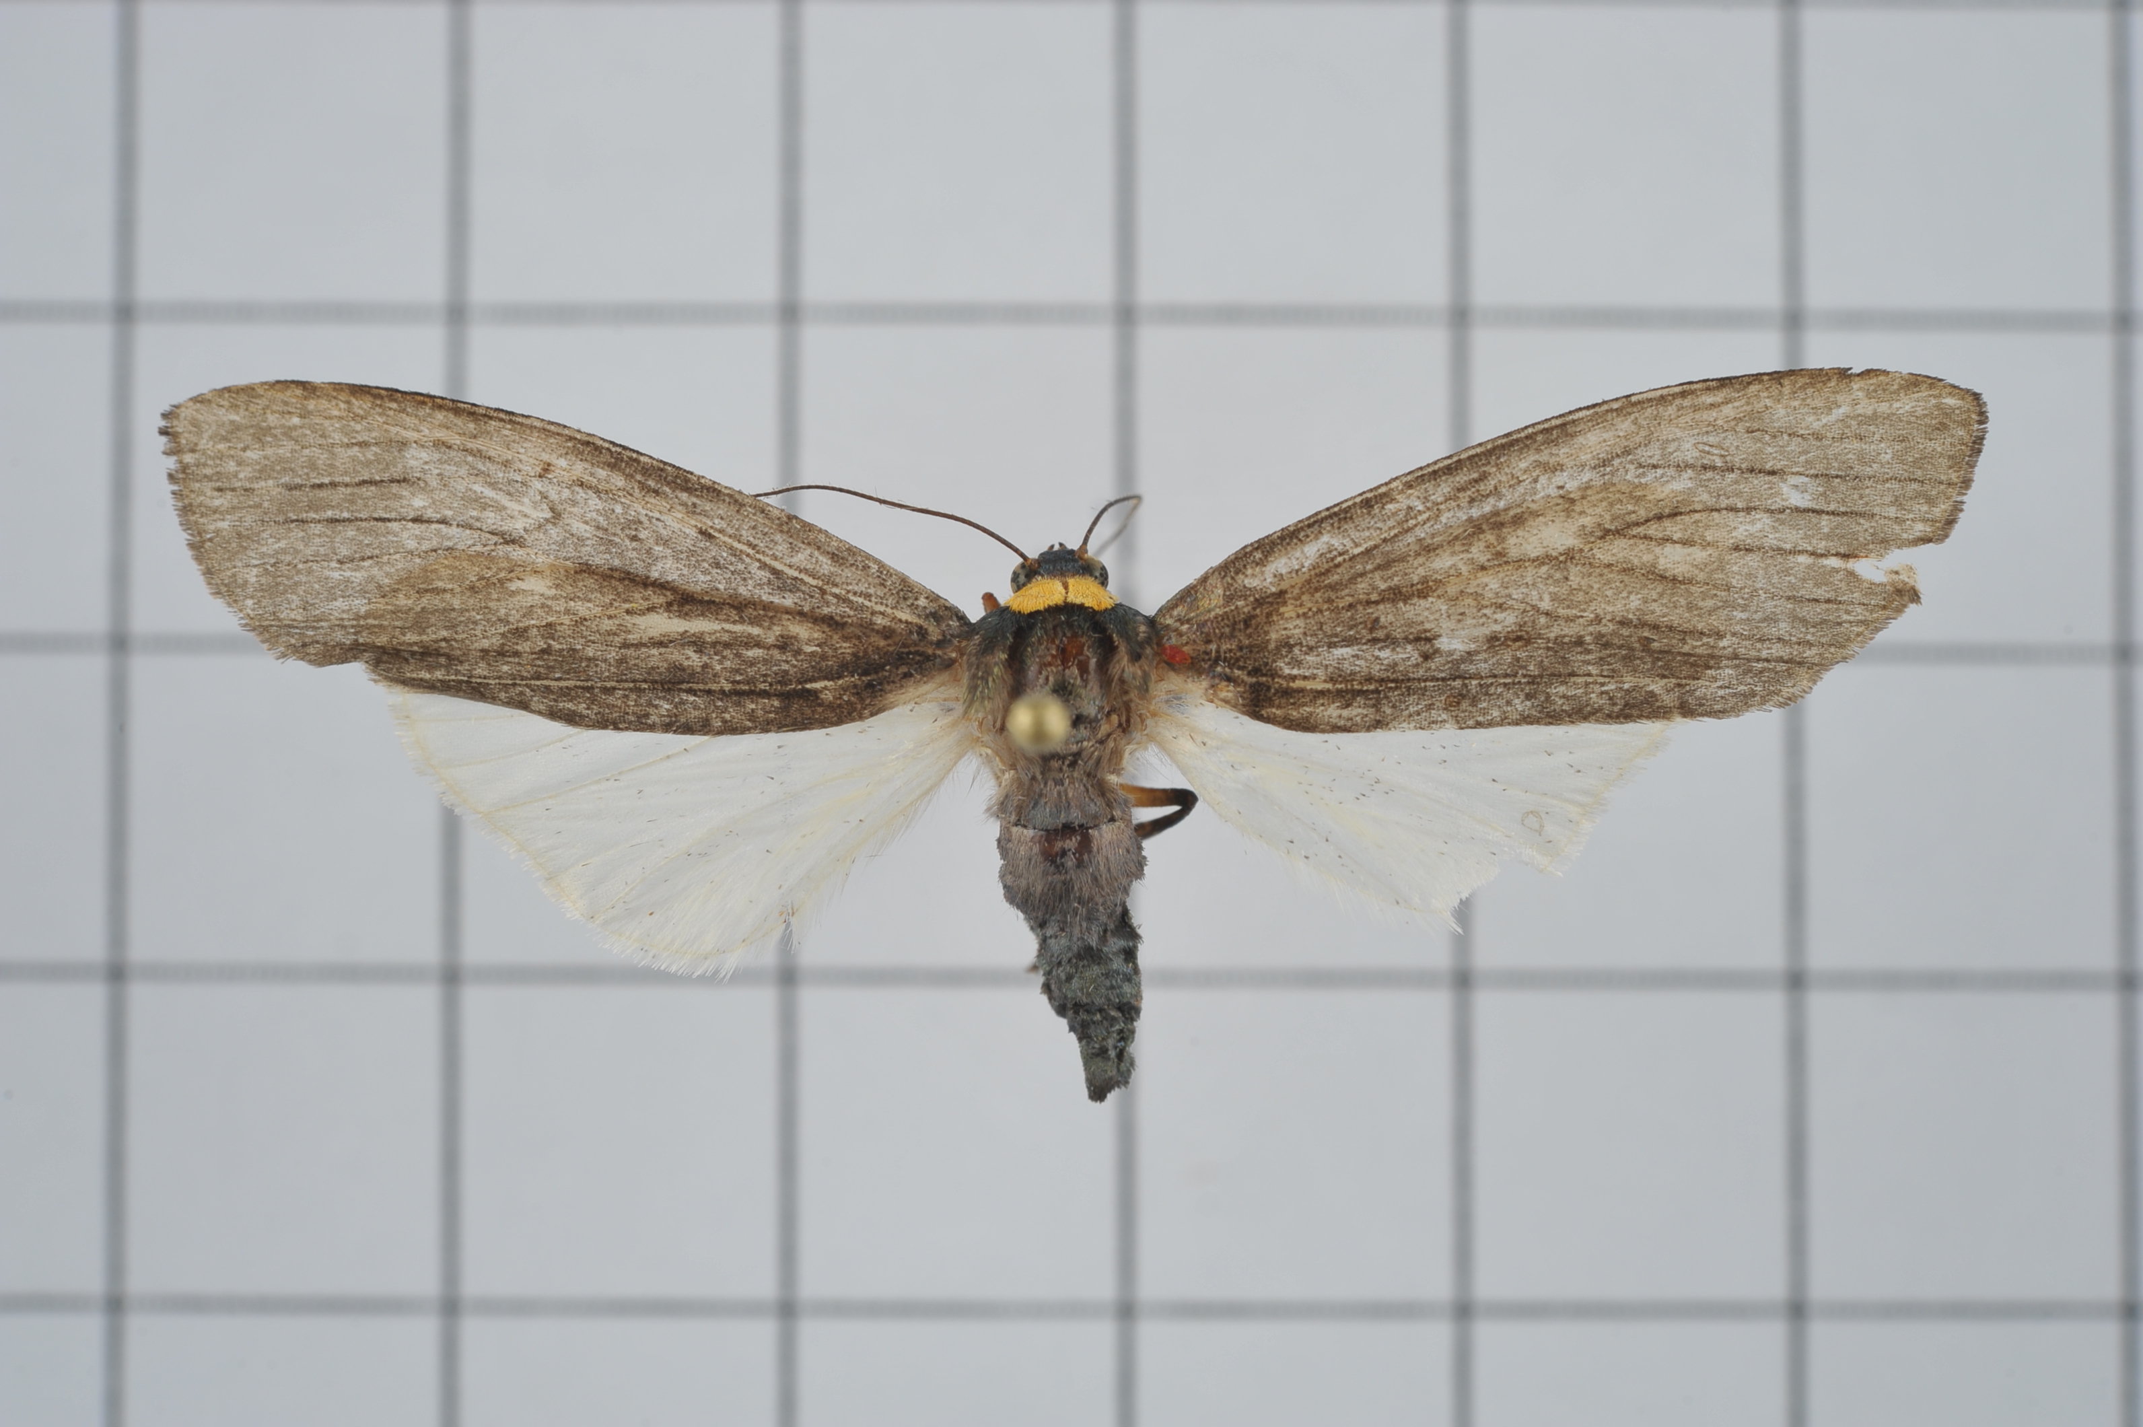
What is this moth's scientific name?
Paraona staudingeri formosana
